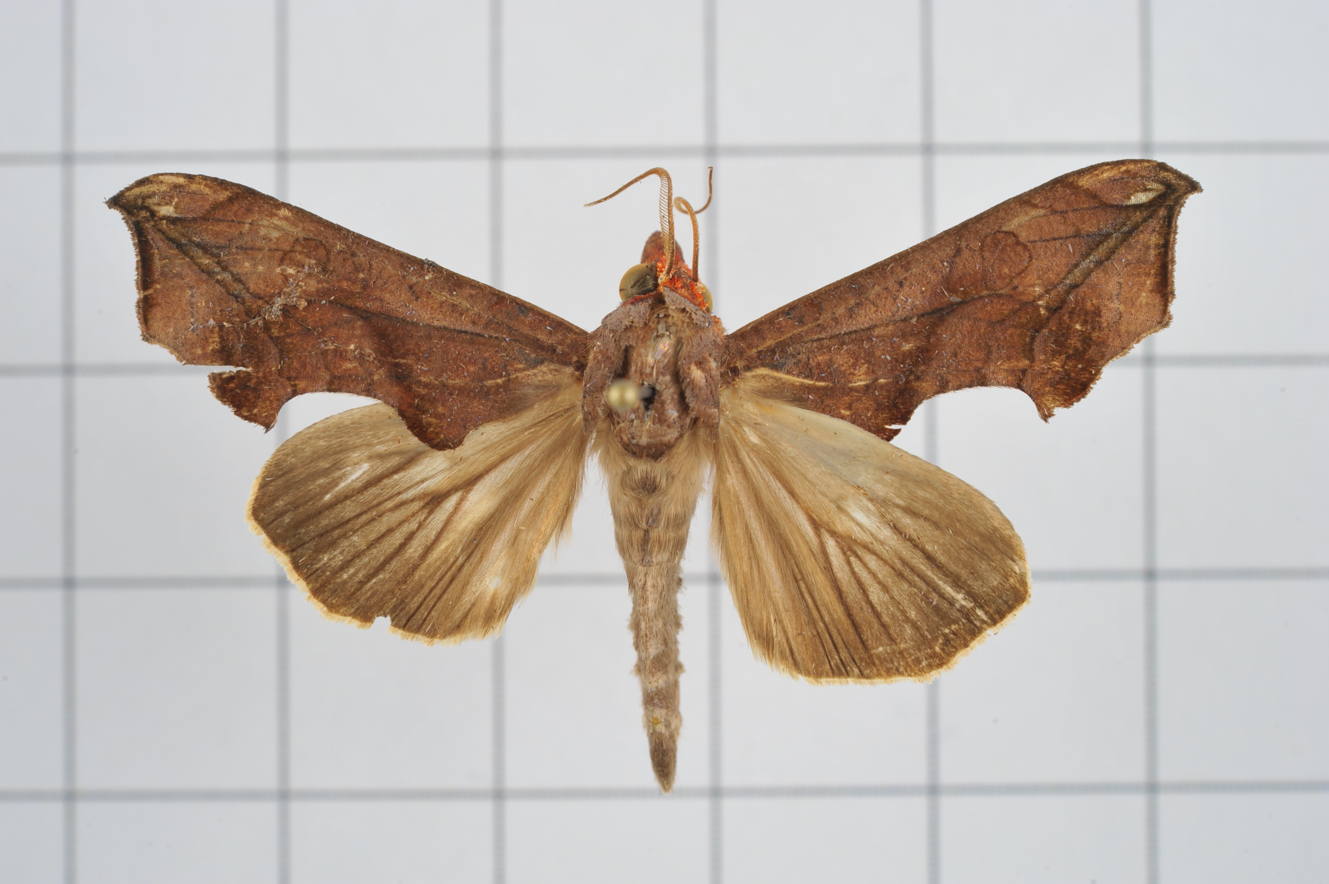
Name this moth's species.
Oraesia excavata
